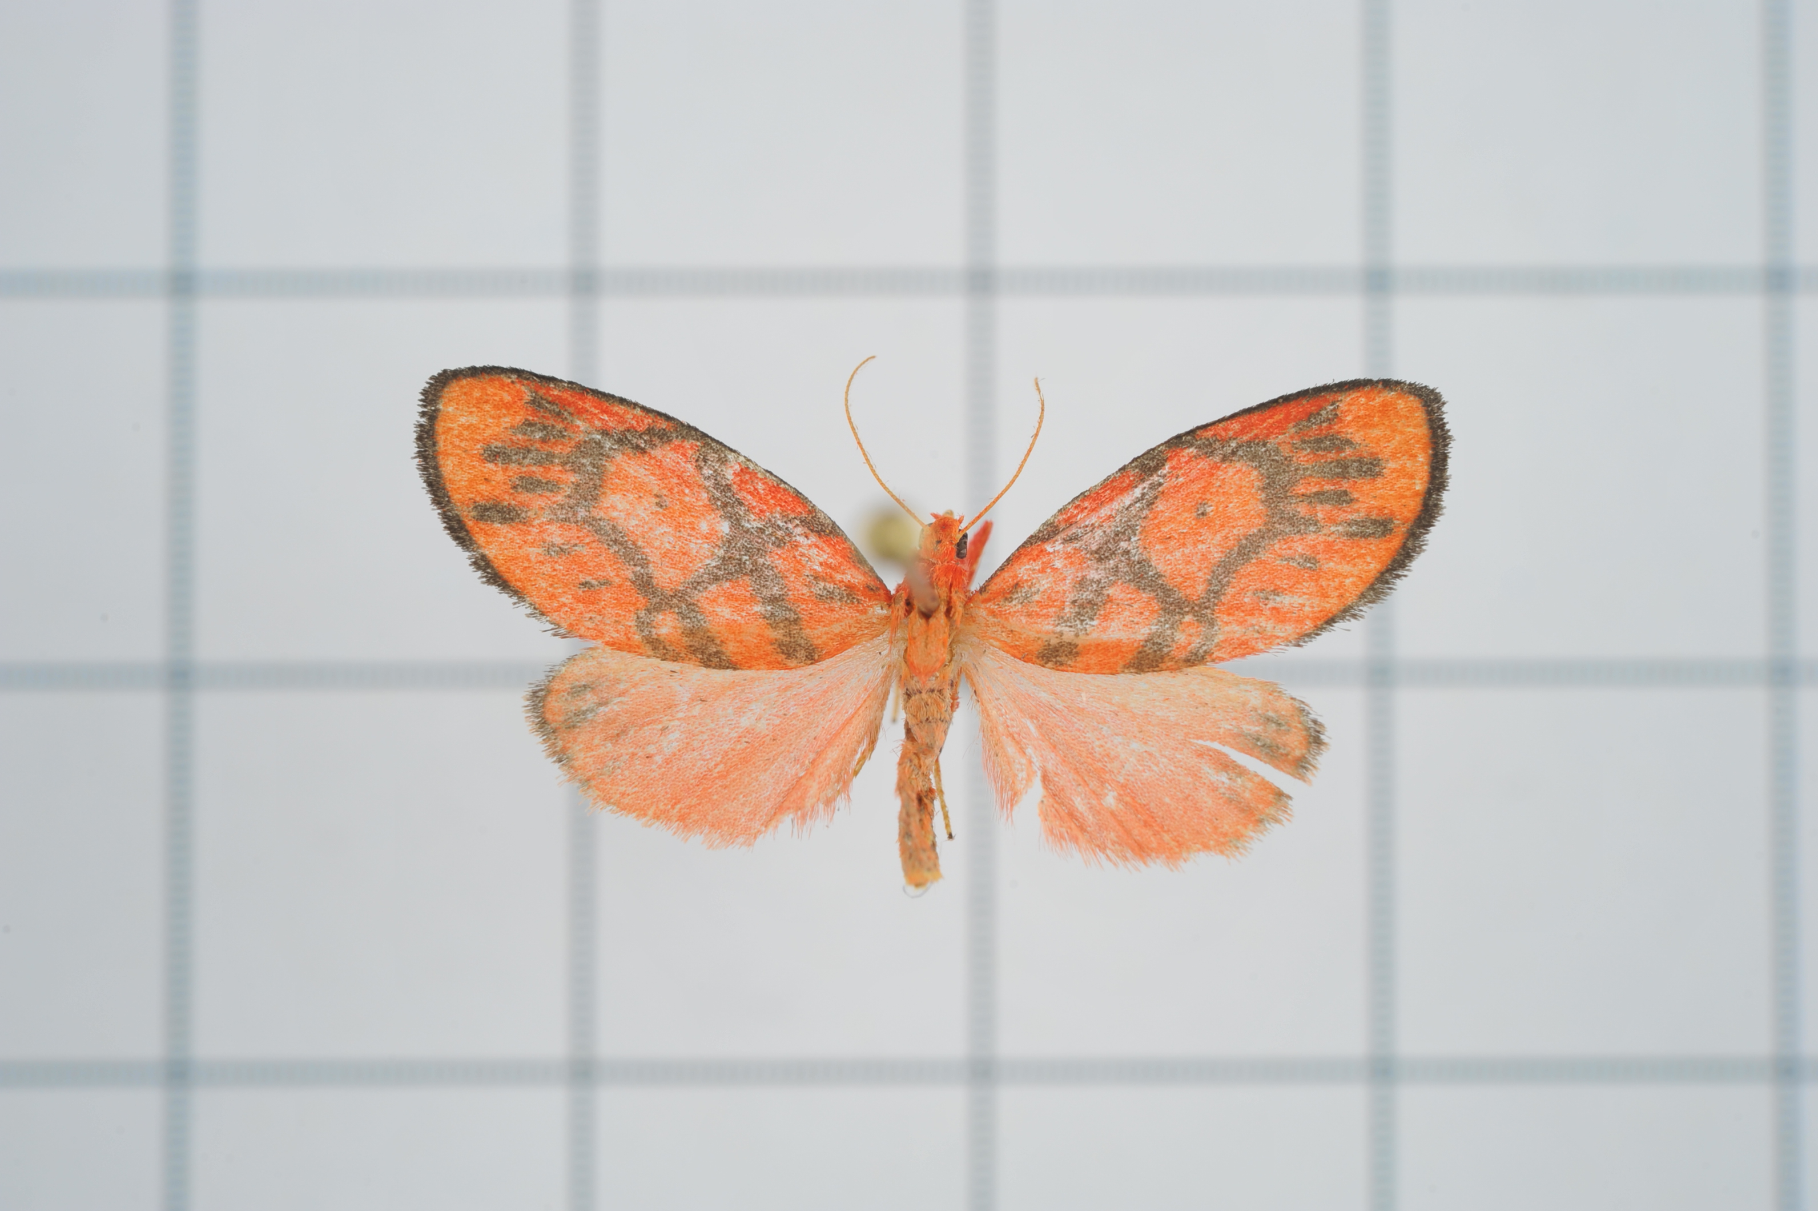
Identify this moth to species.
Conicornuta convexa
